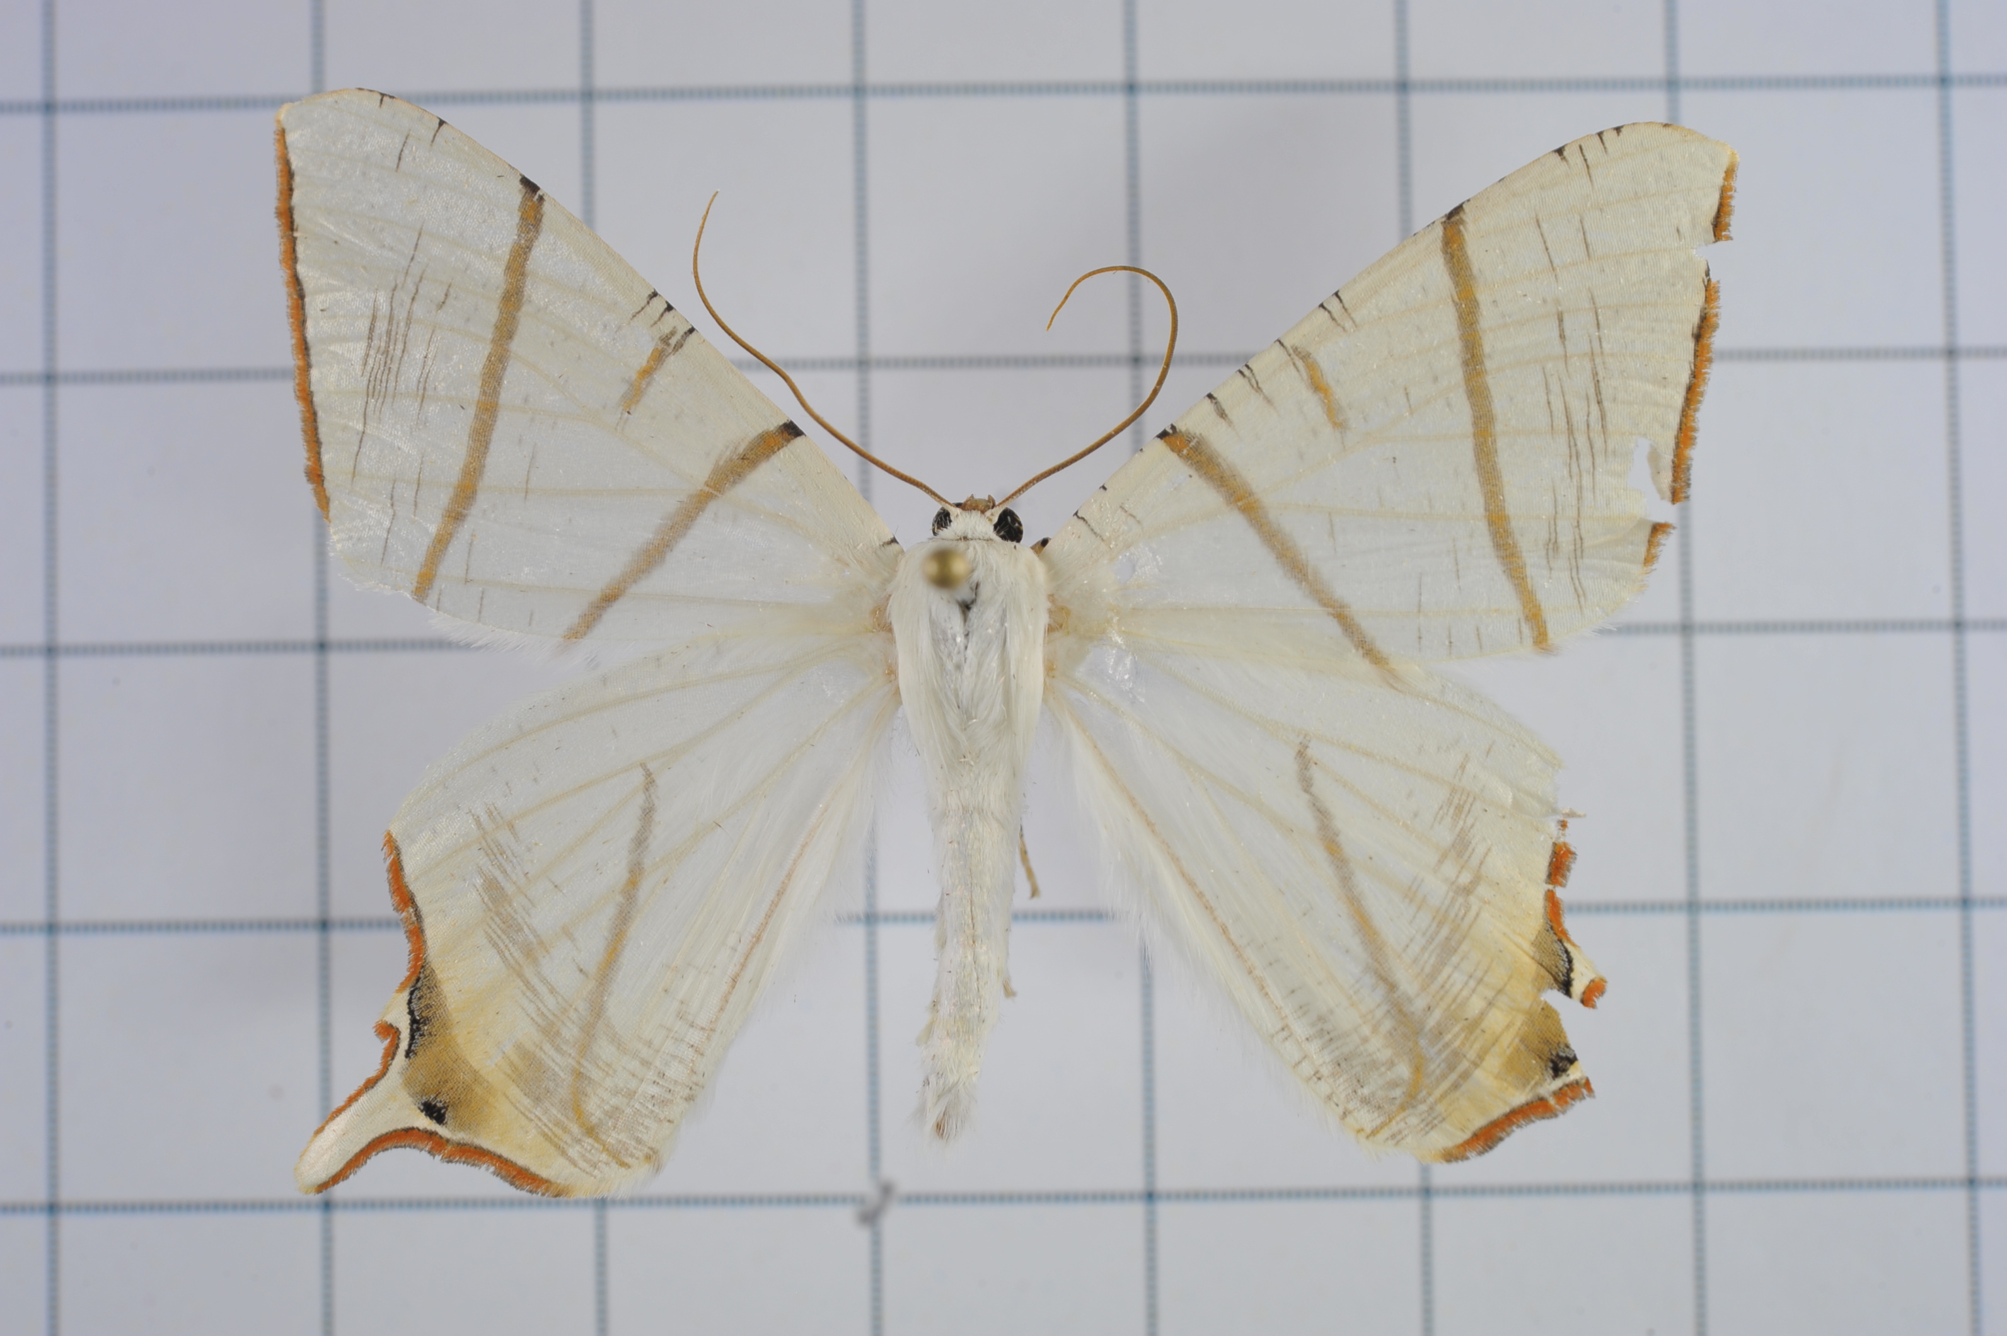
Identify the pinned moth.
Ourapteryx clara formosana
